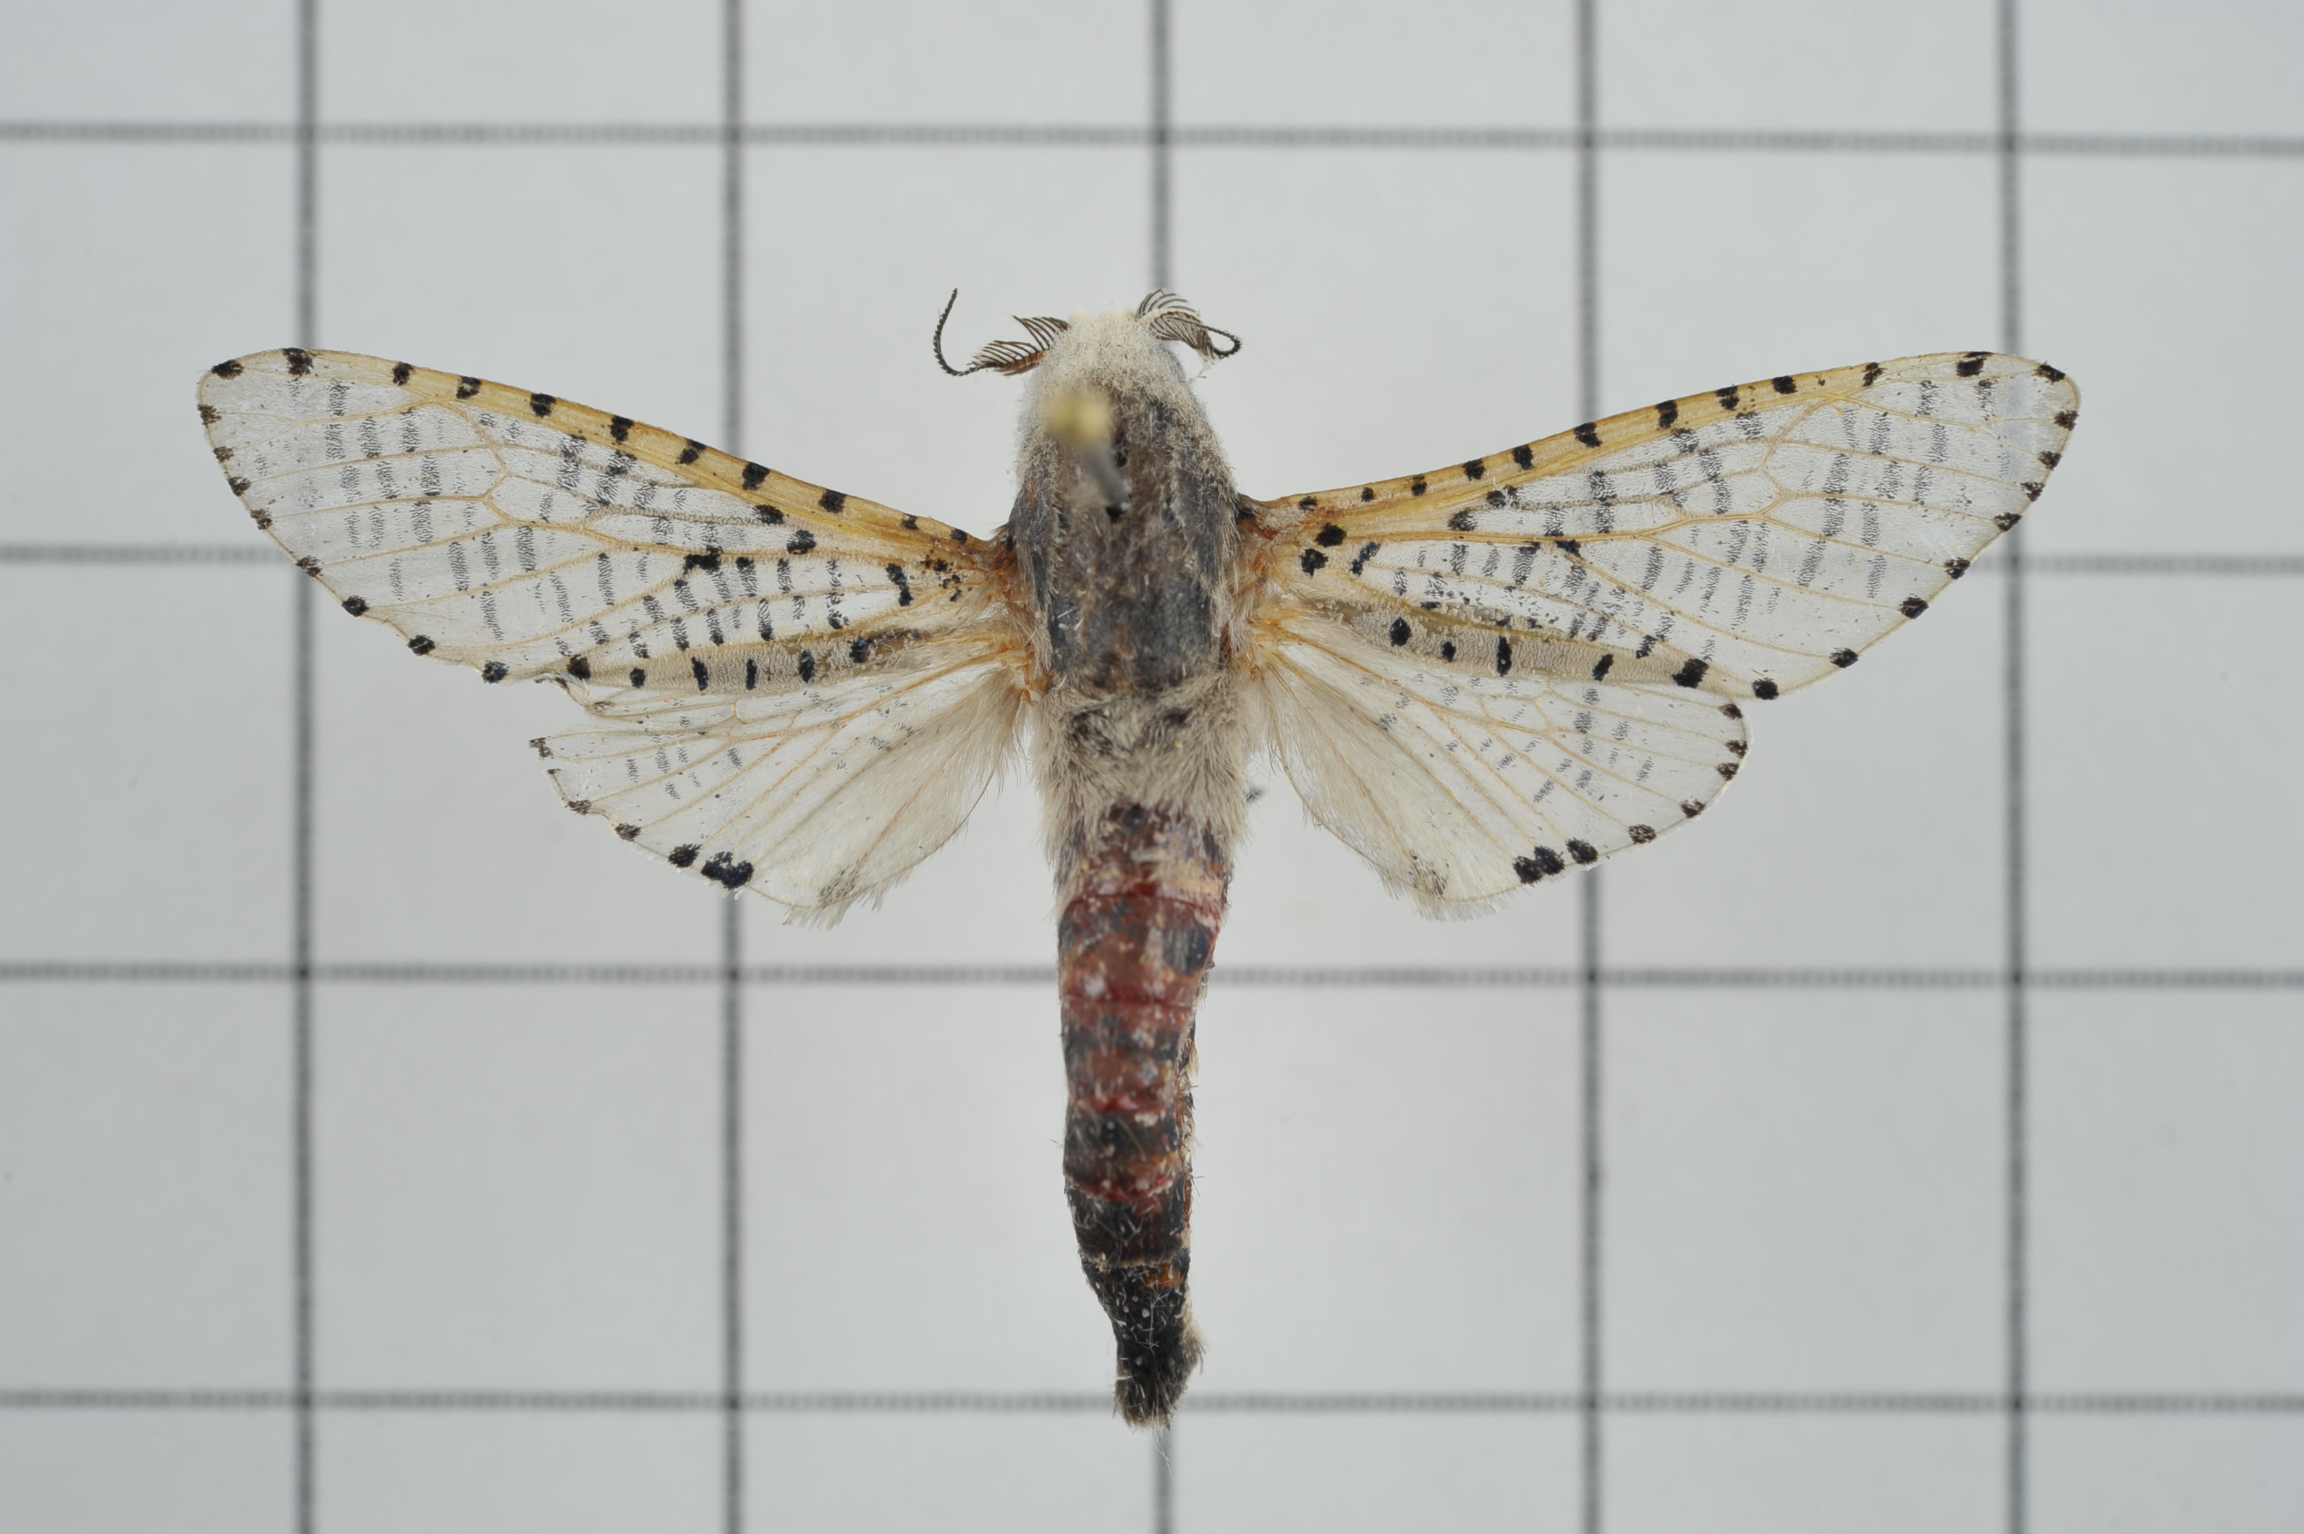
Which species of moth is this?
Polyphagozerra coffeae
